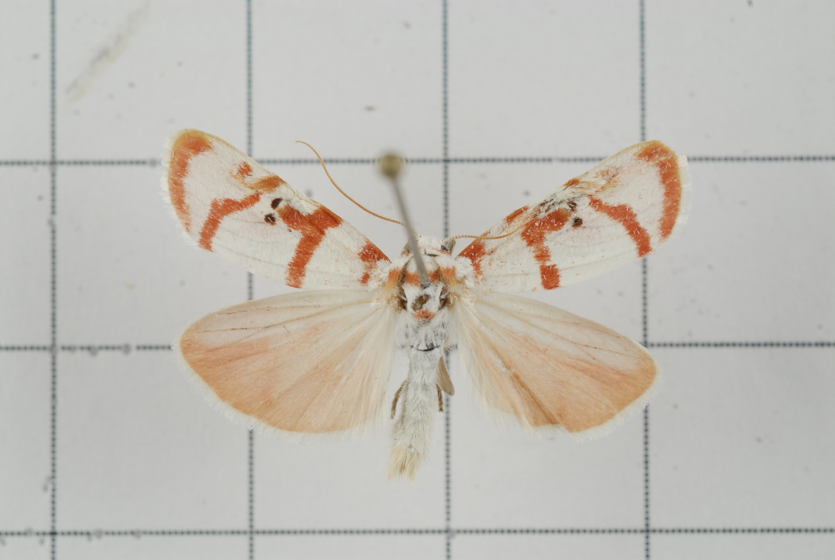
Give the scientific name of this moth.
Cyana hamata hamata
